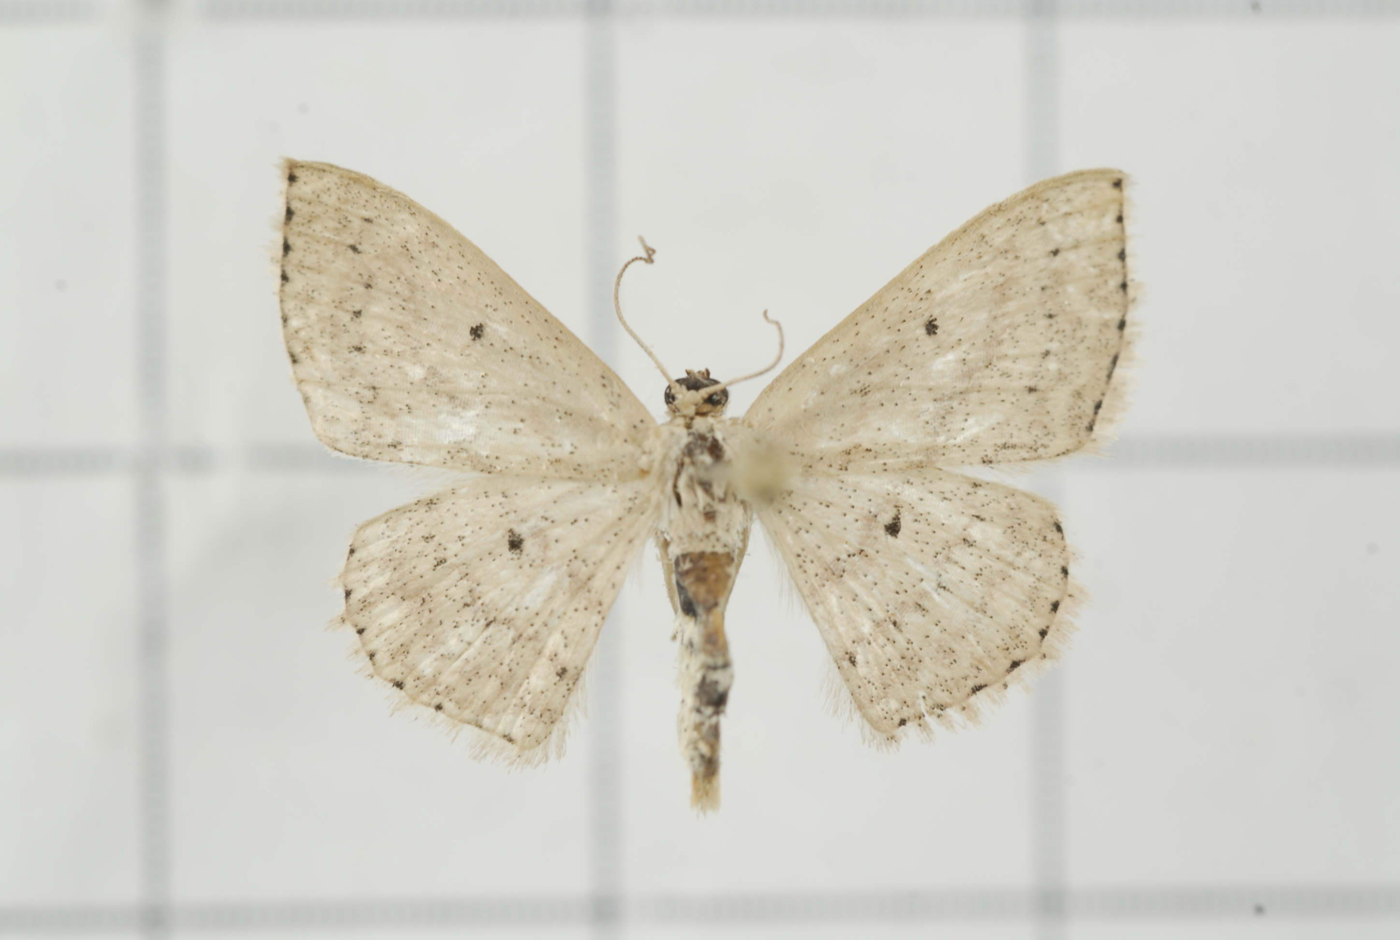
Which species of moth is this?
Scopula emma jordani
